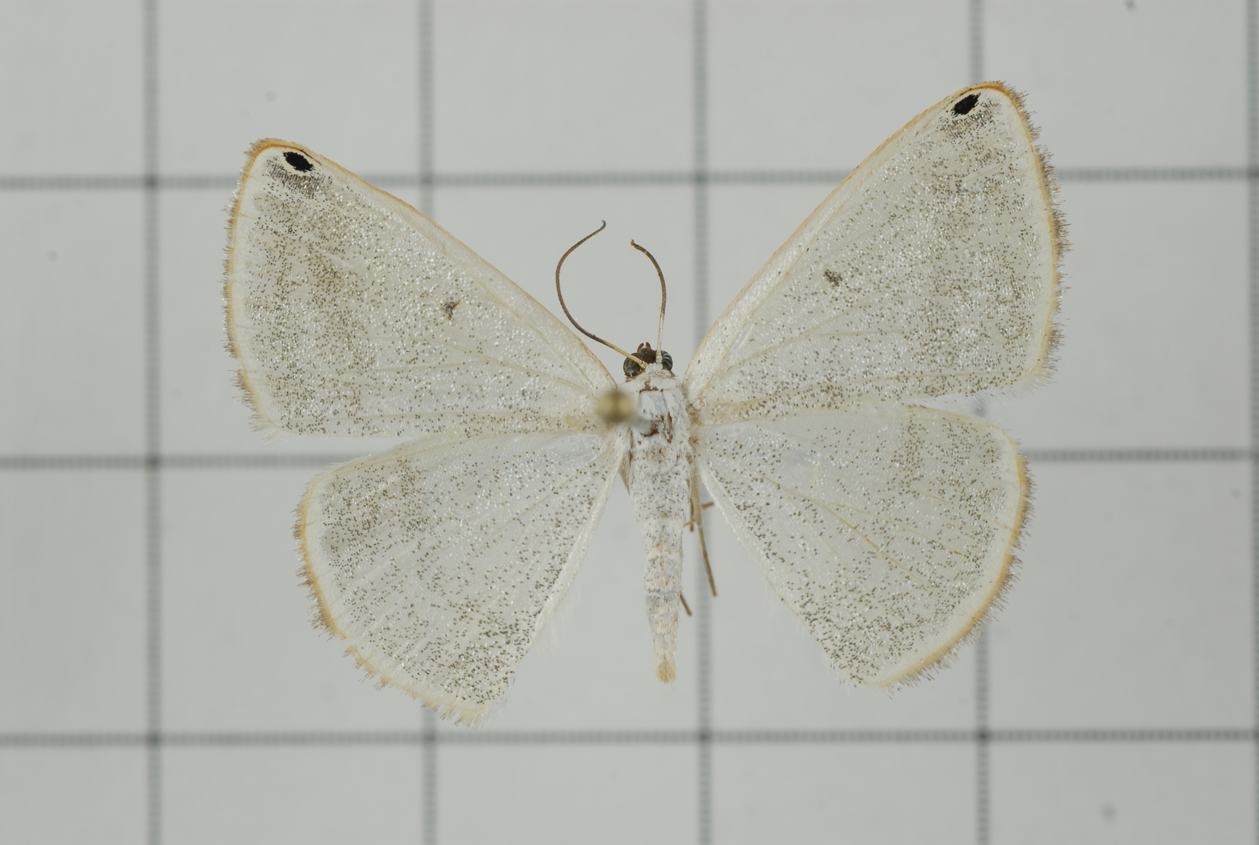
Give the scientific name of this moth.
Lomographa percnosticta
